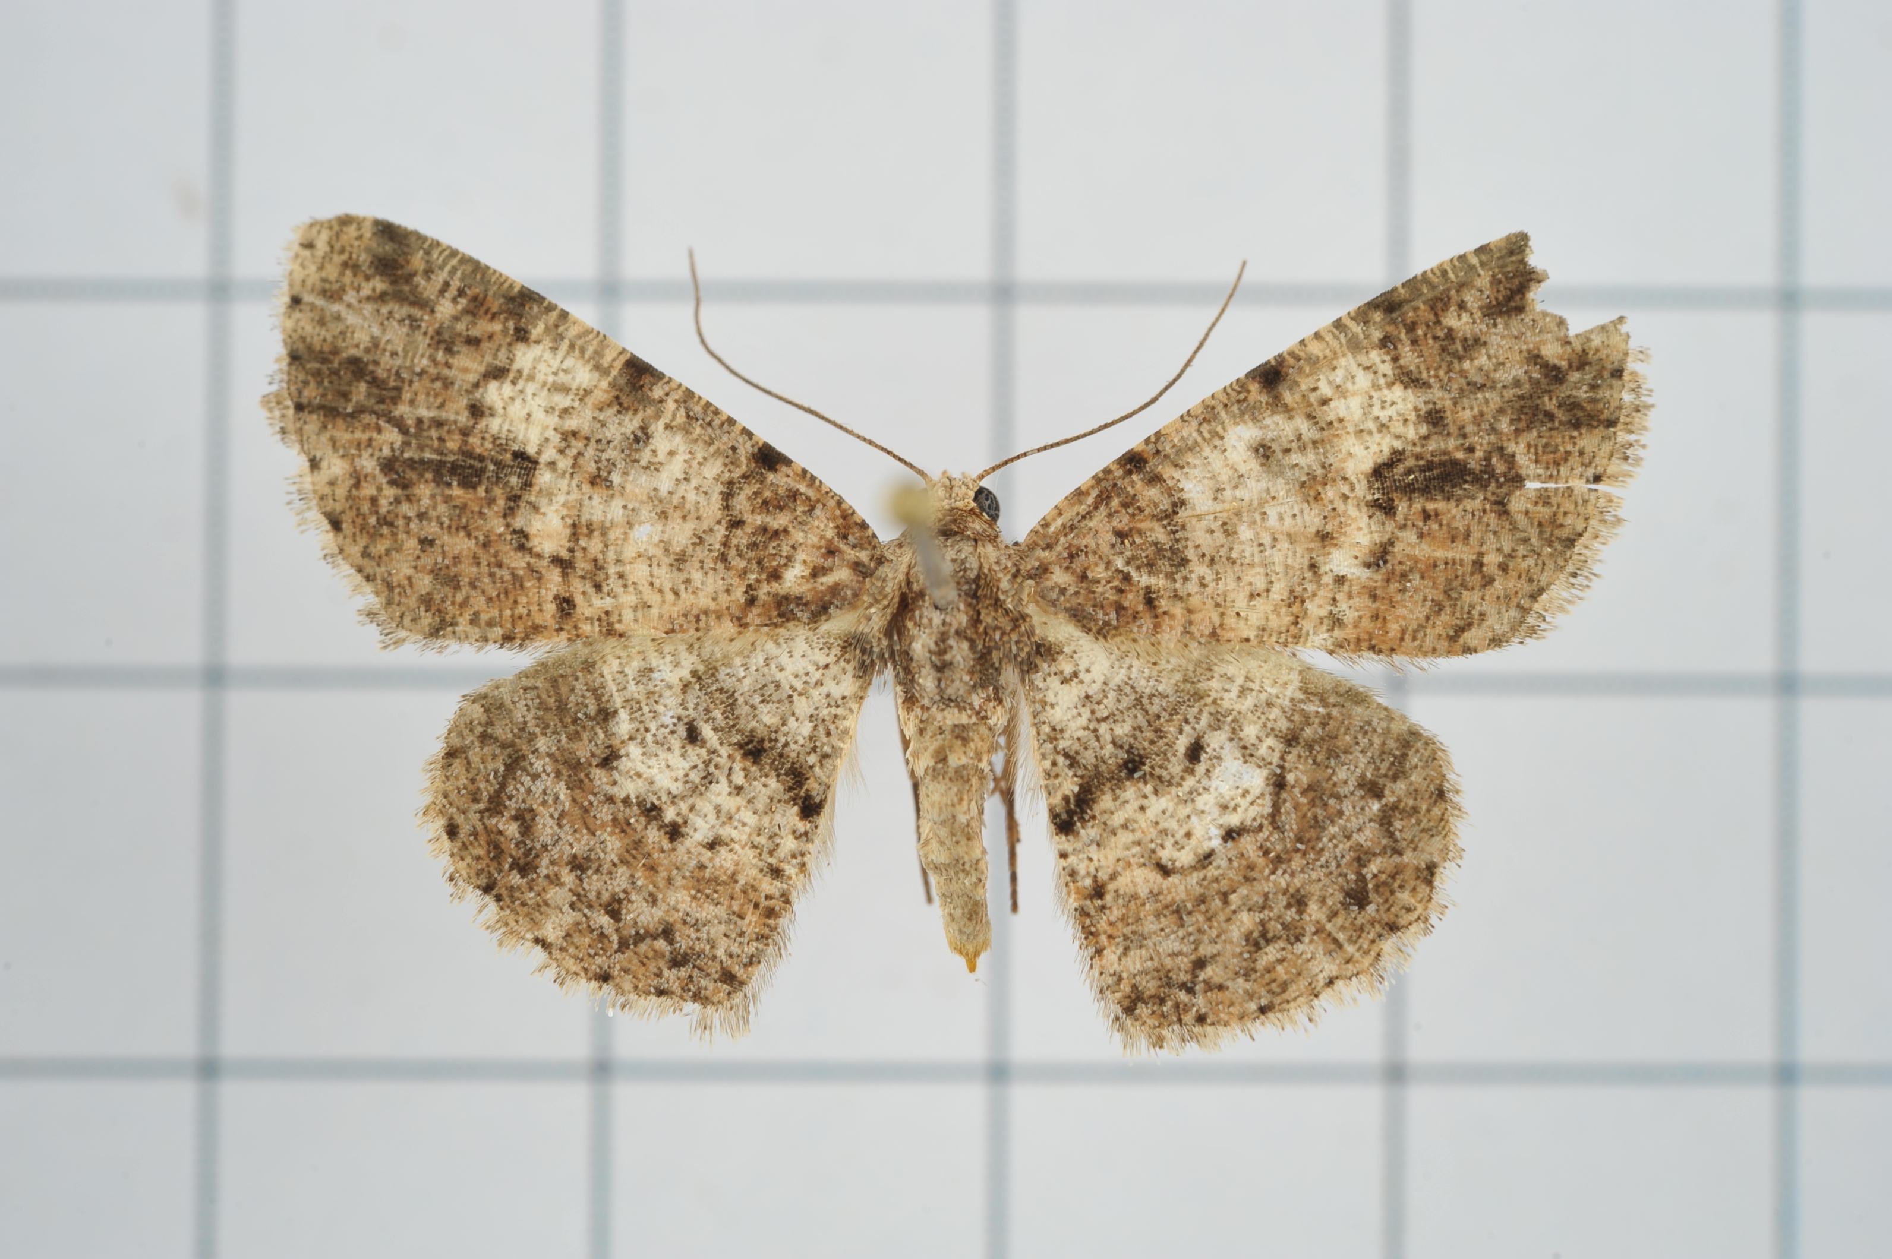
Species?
Diplurodes vestita fuscovestita
